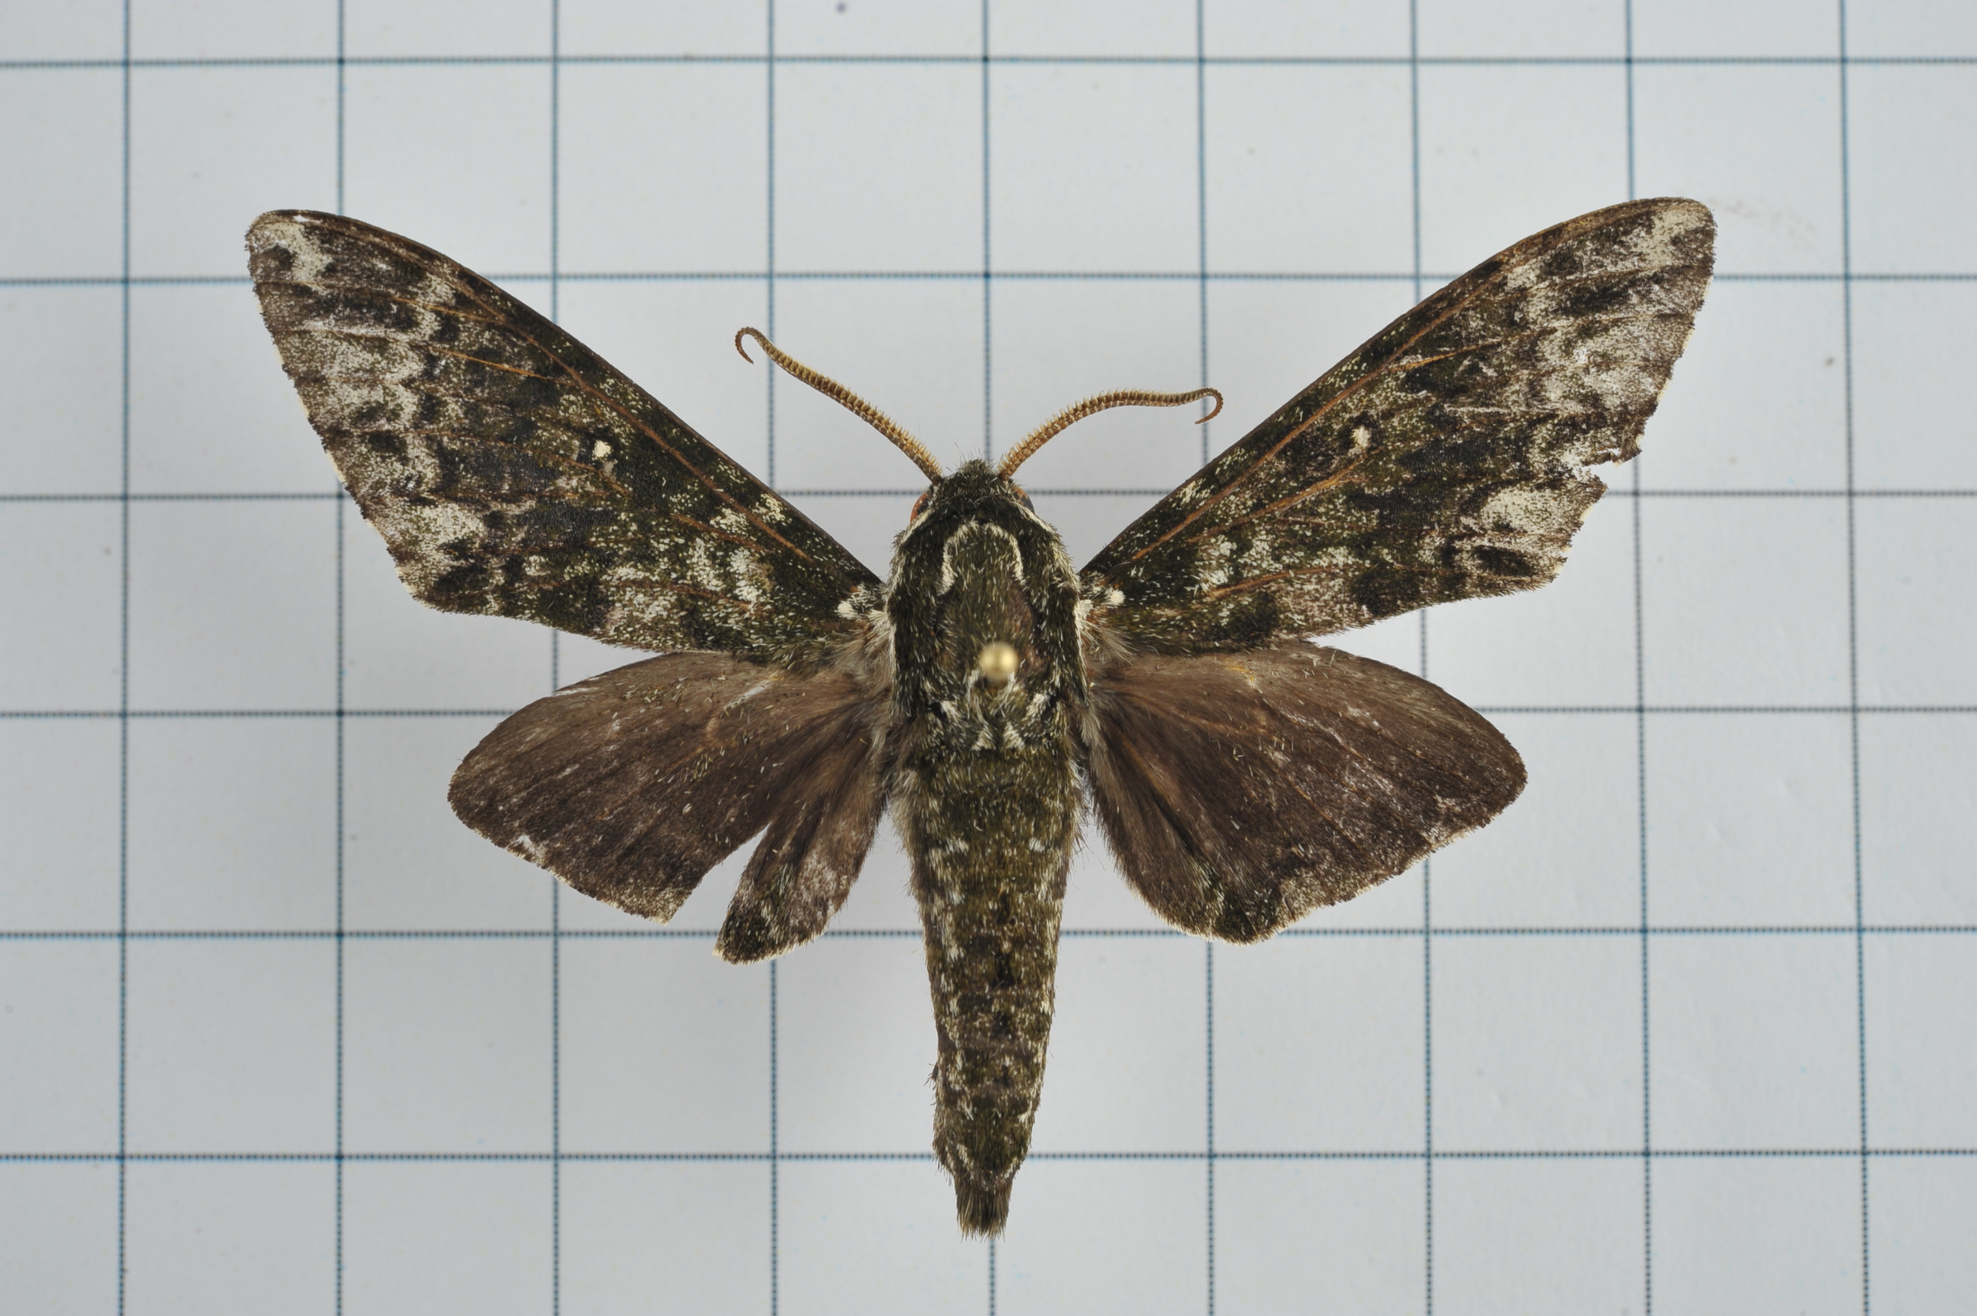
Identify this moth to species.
Dolbina formosana
